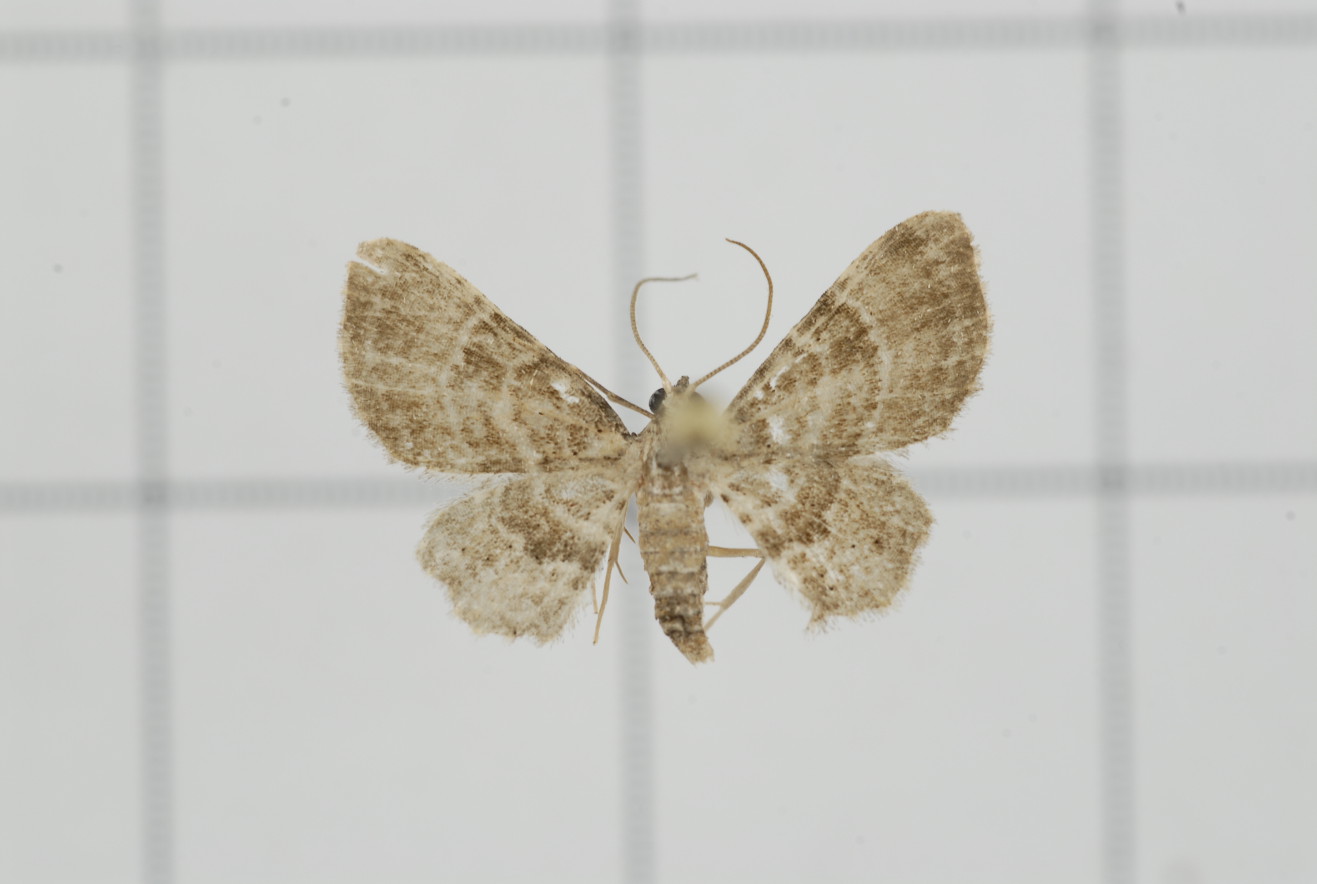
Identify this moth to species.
Bosara kadooriensis
